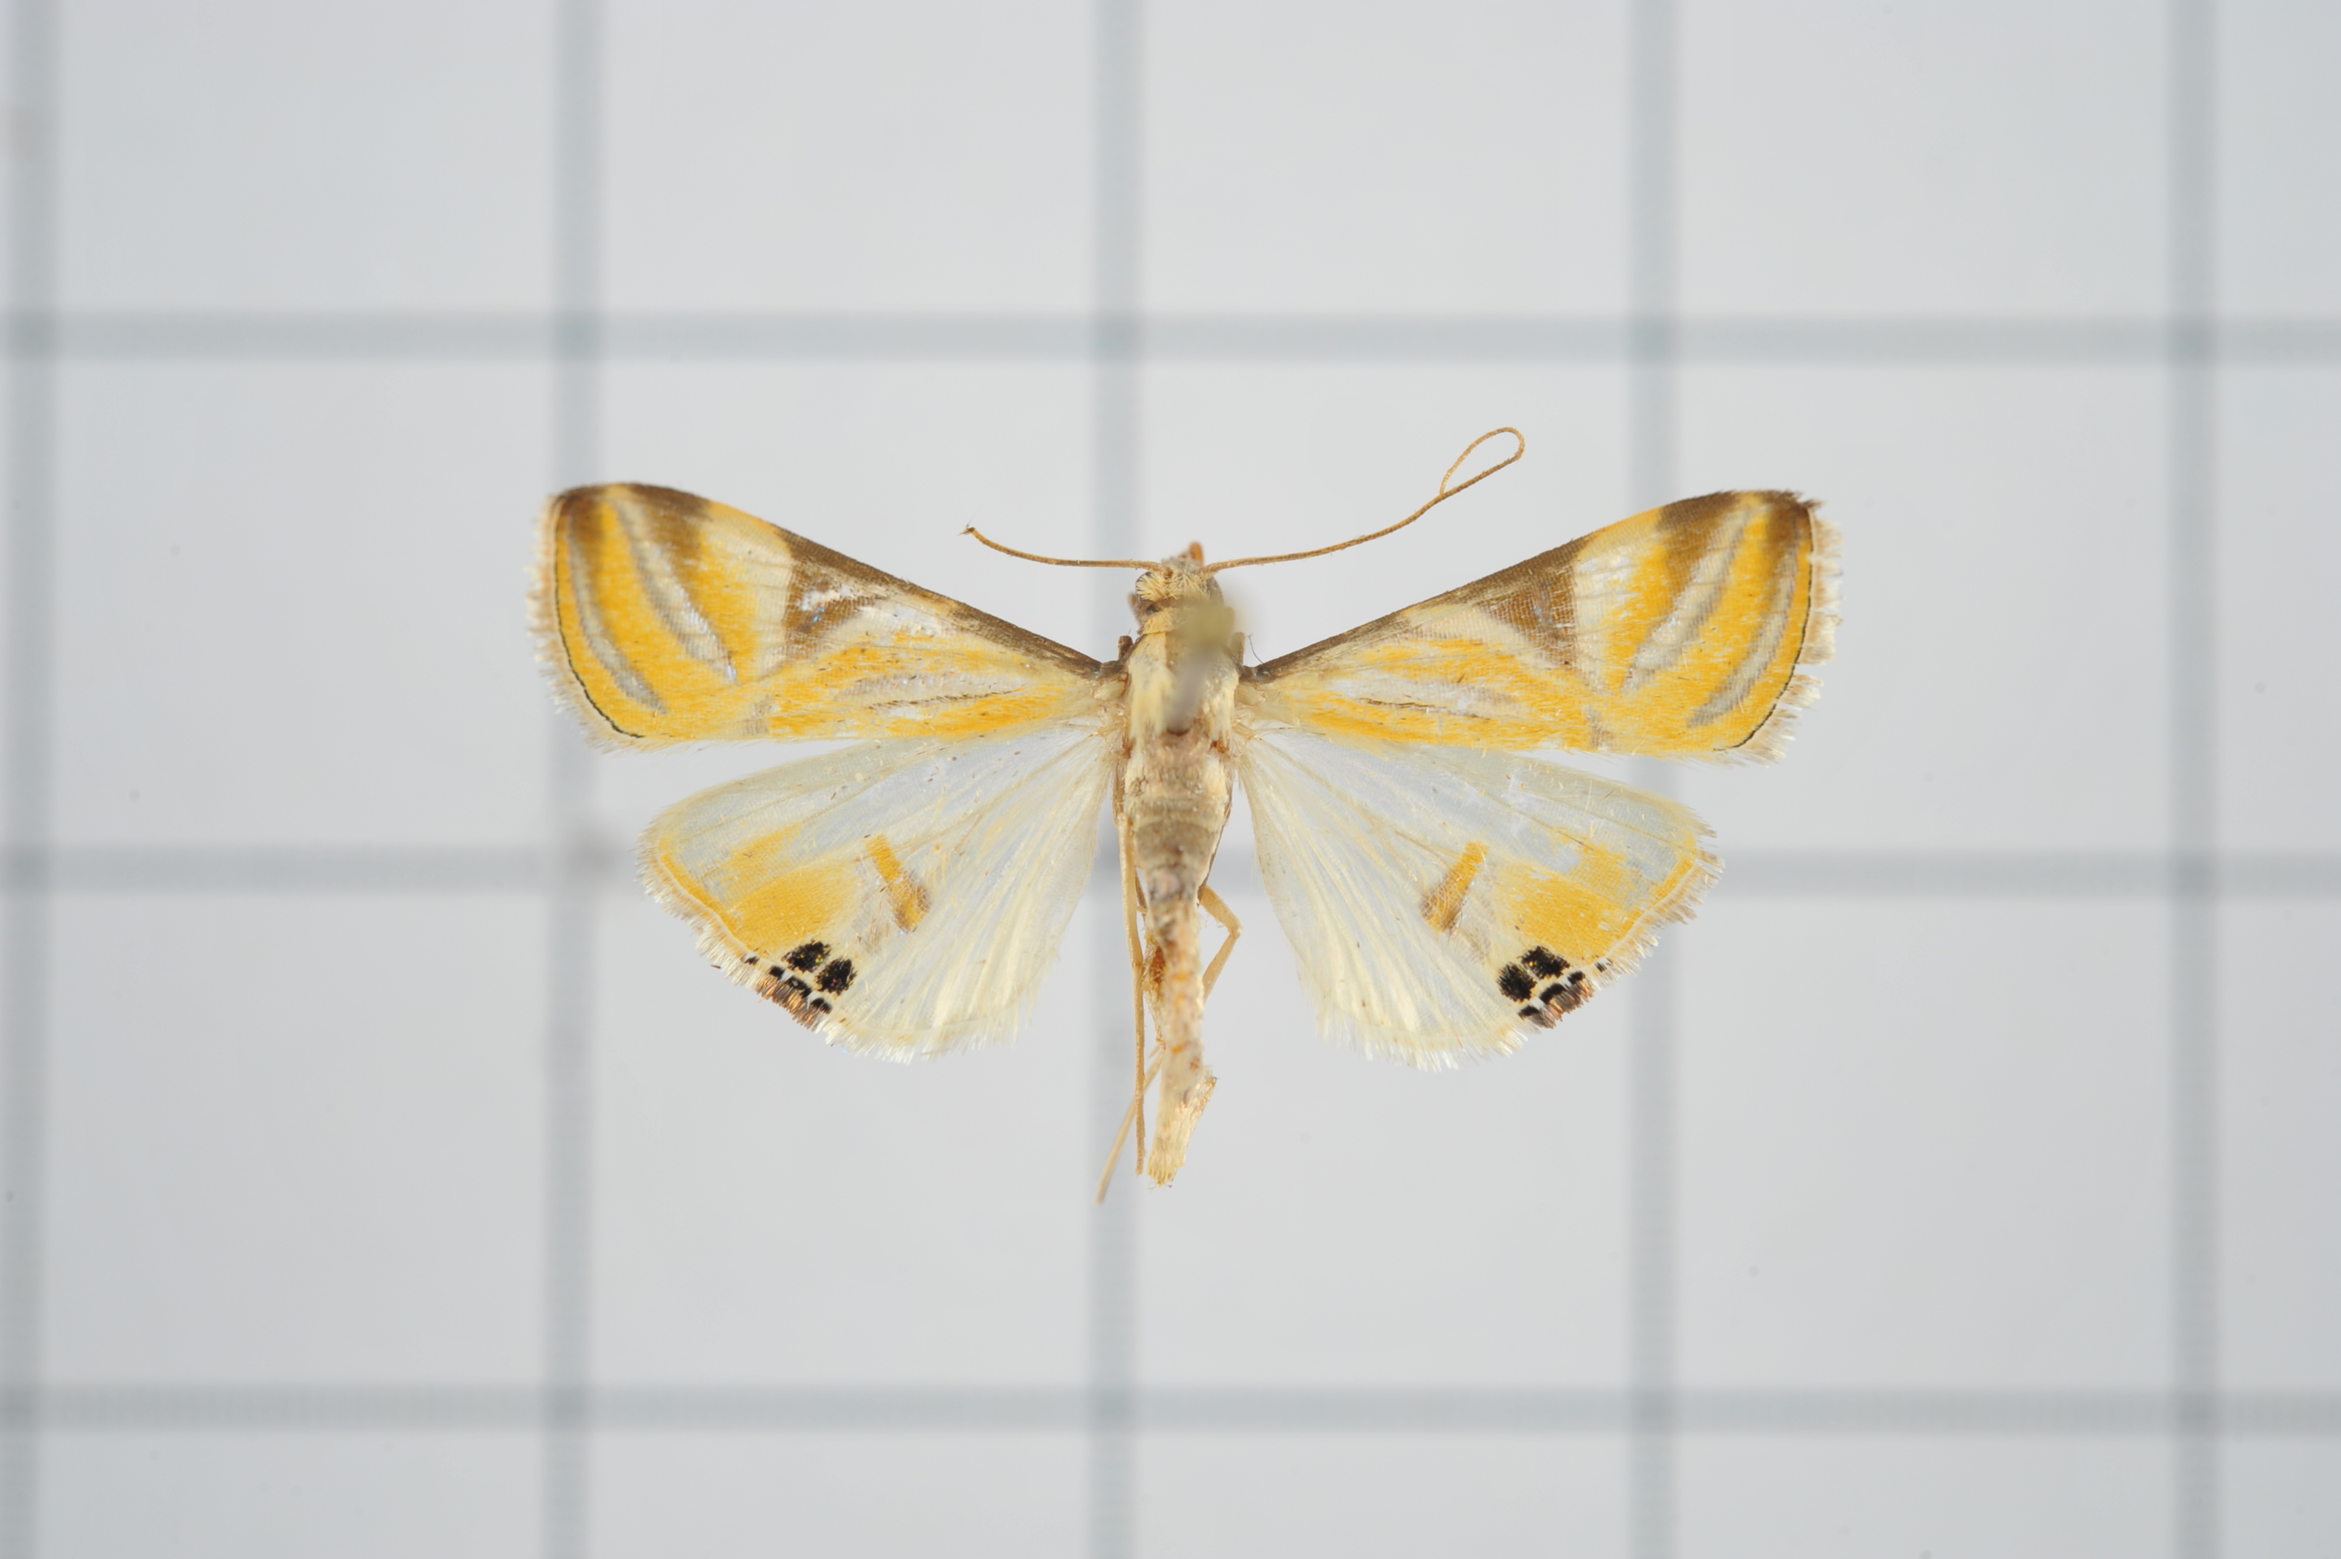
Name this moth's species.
Talanga sexpunctalis
